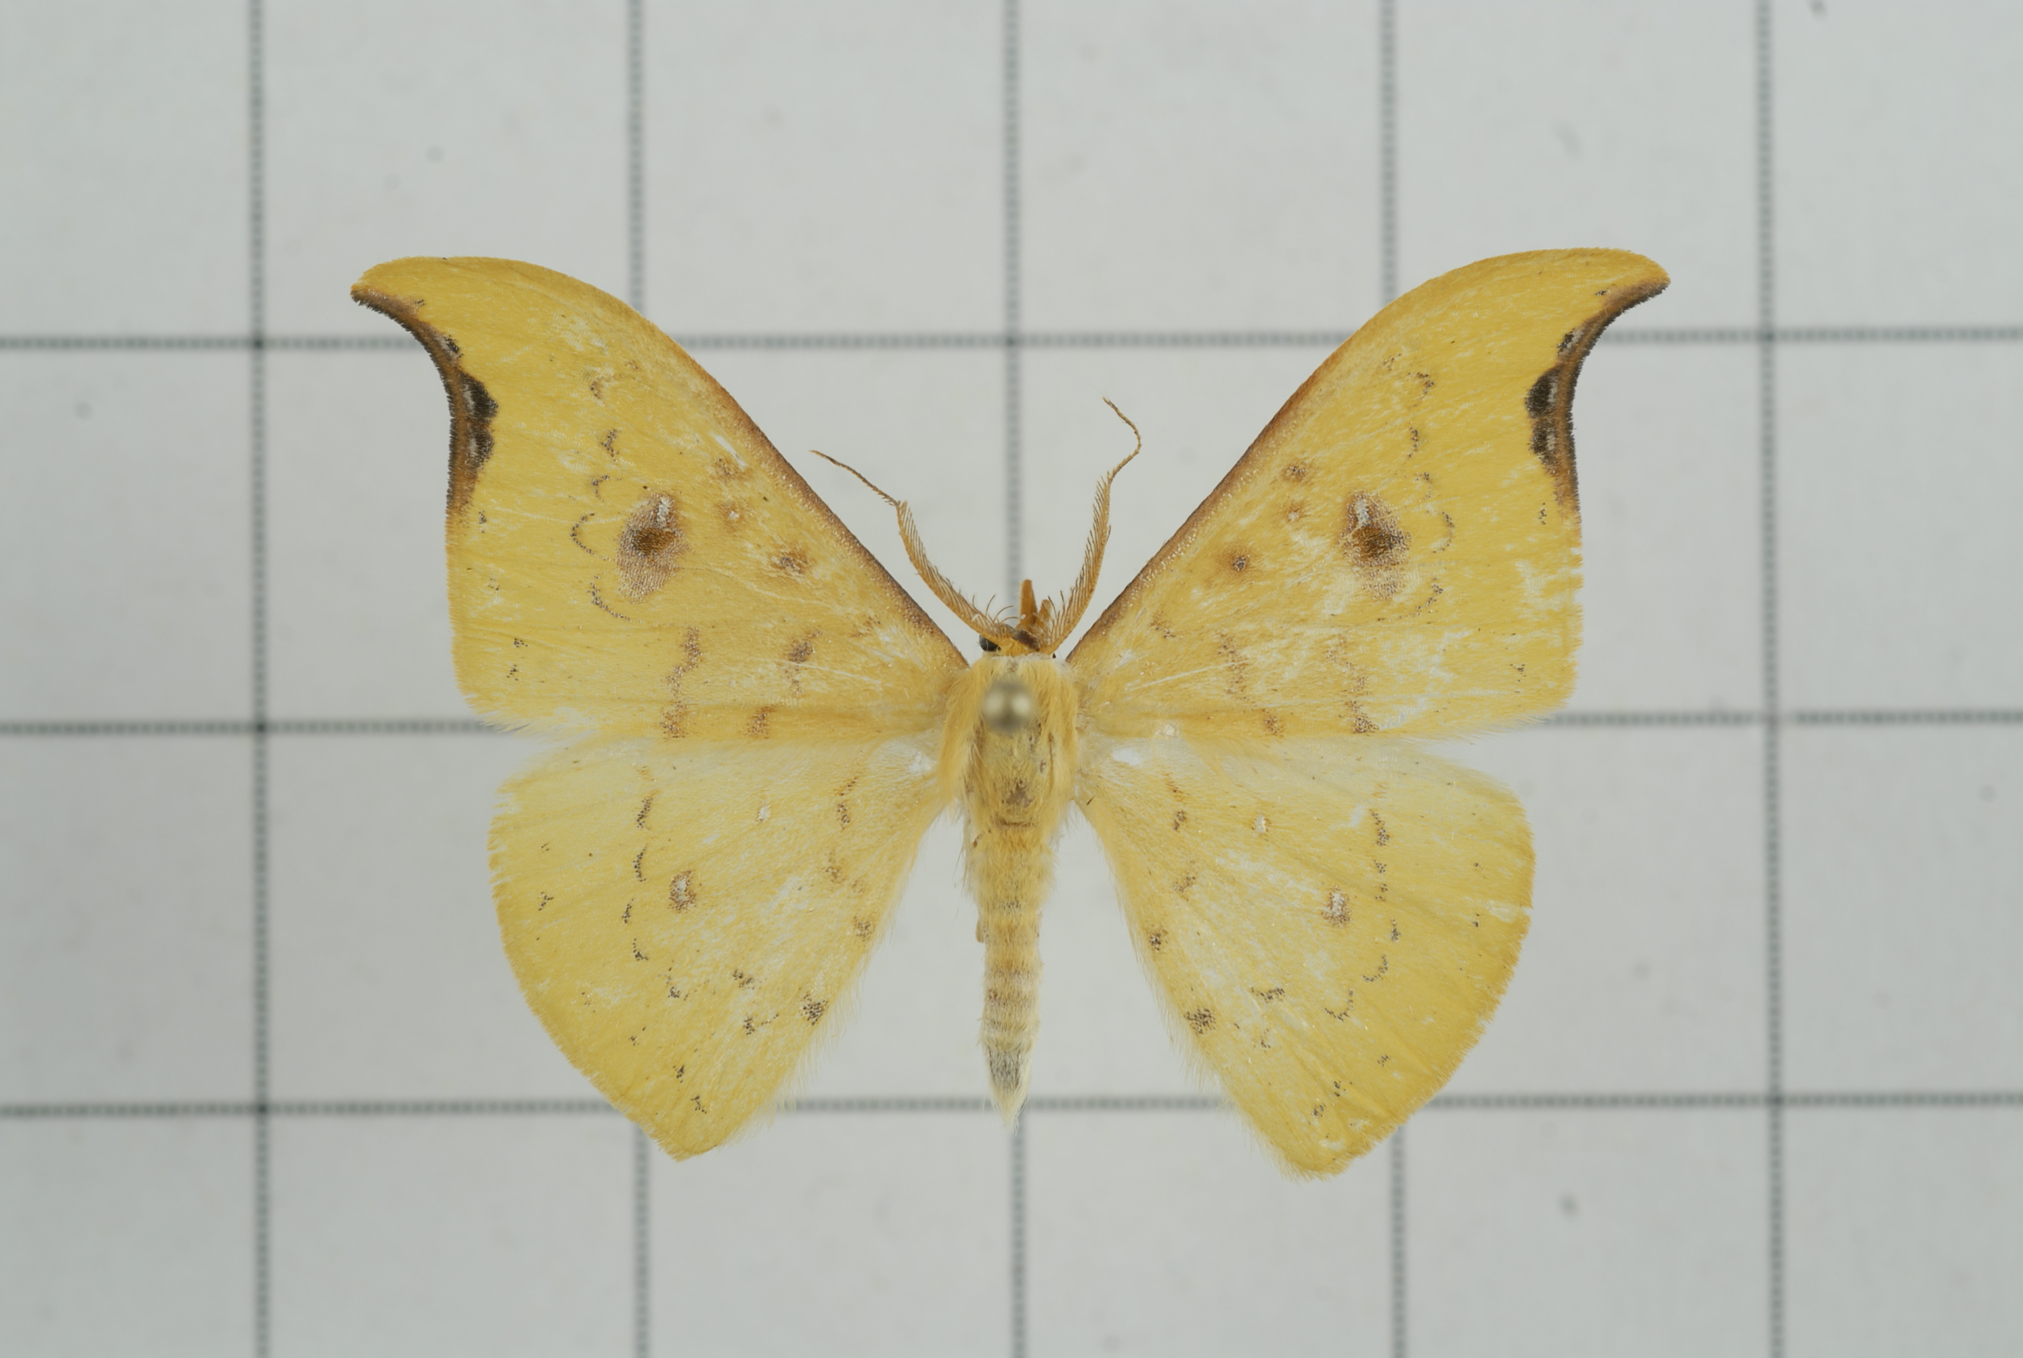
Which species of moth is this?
Tridrepana arikana arikana
